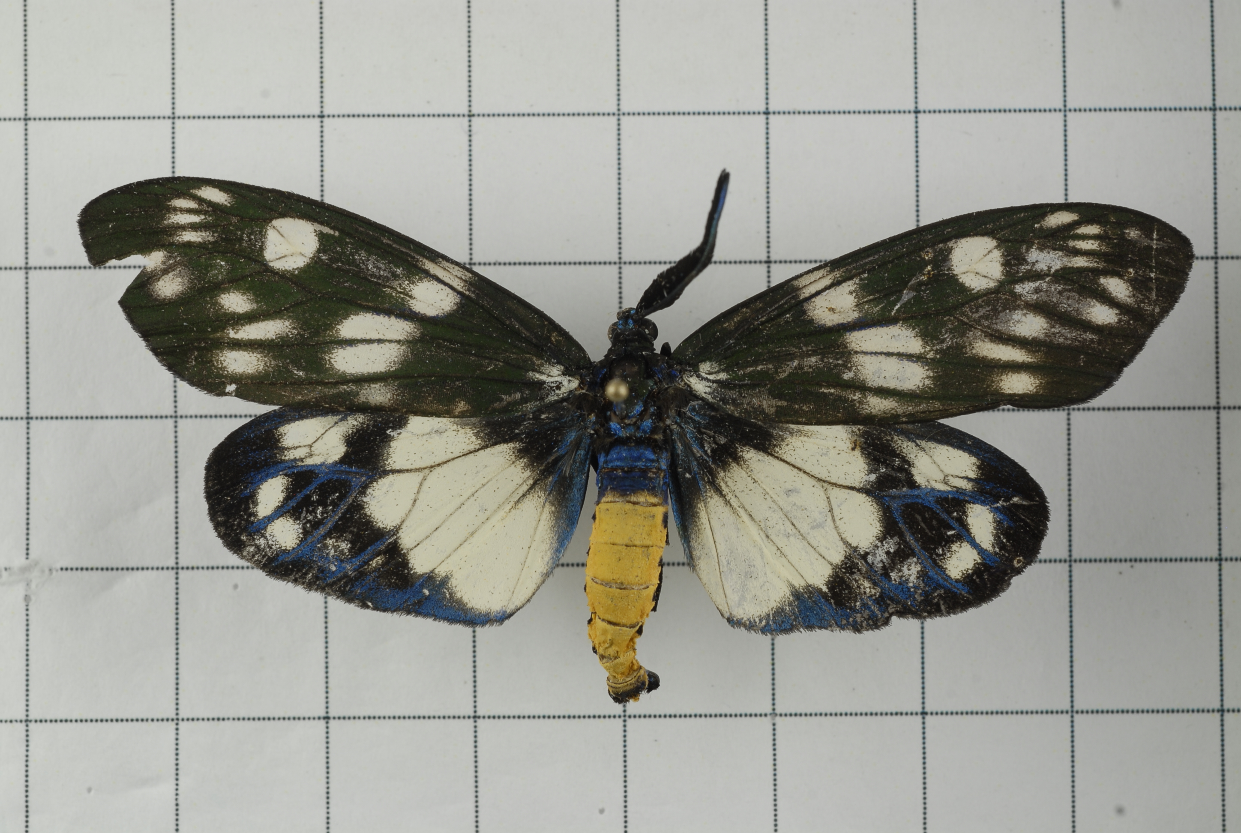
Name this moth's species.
Eterusia aedea formosana
